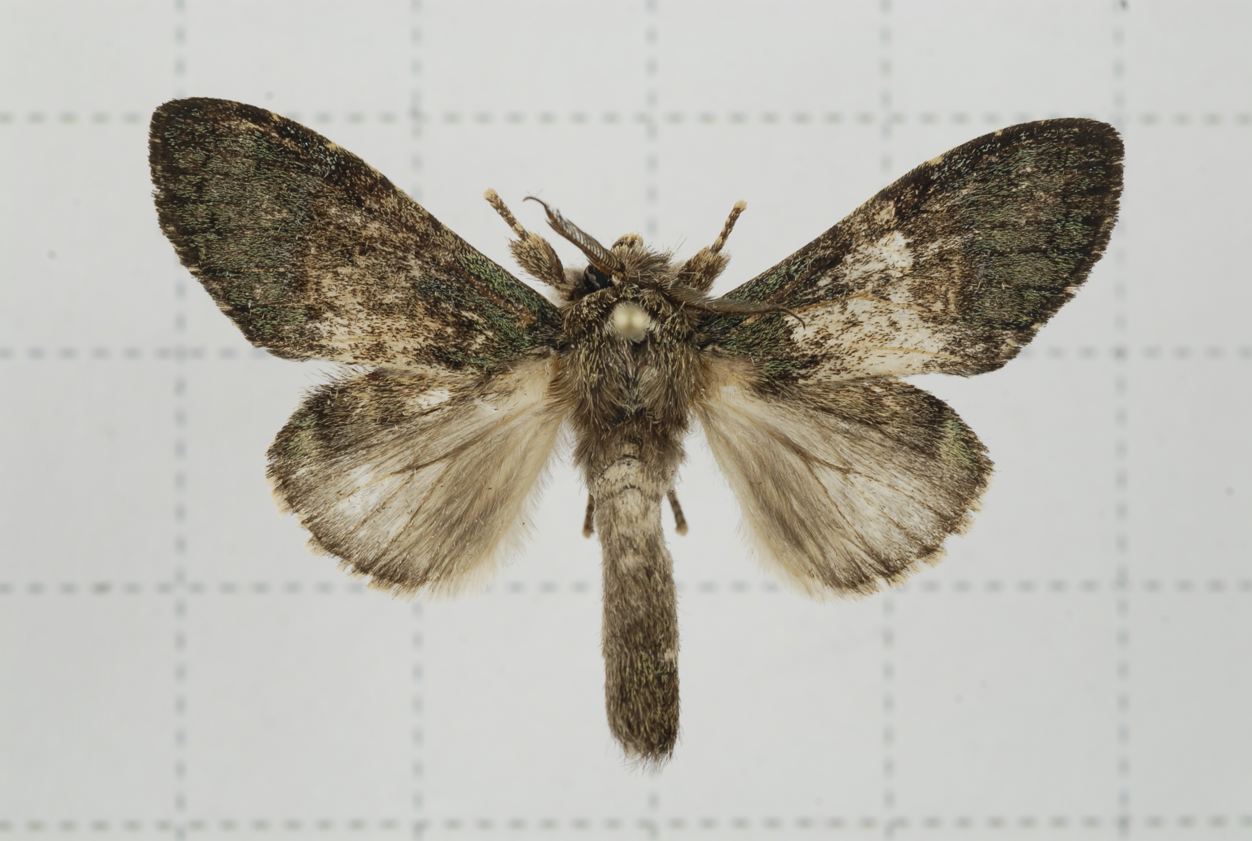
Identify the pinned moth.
Syntypistis cyanea cyanea
